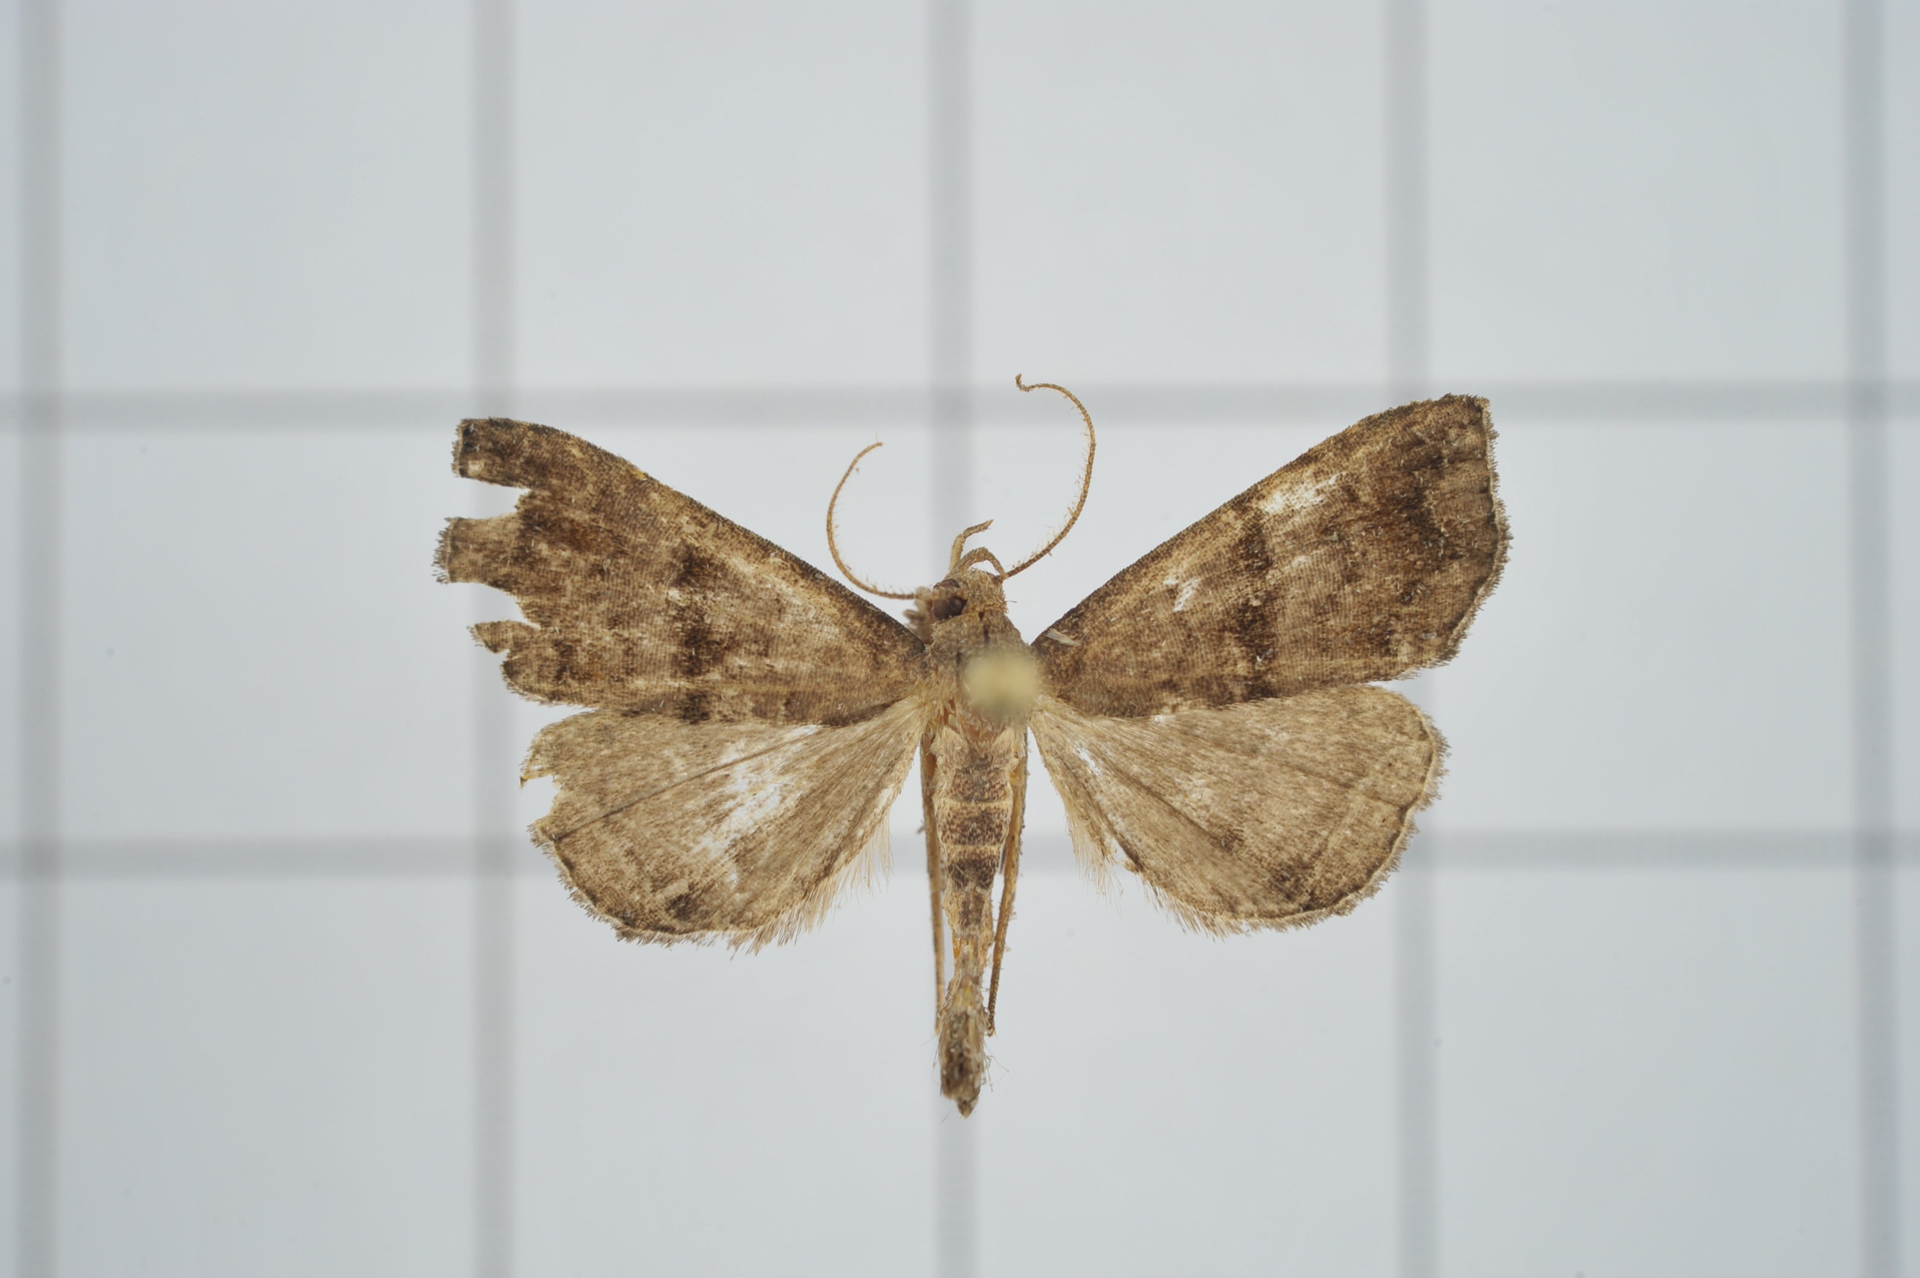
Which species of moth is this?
Hipoepa fractalis
